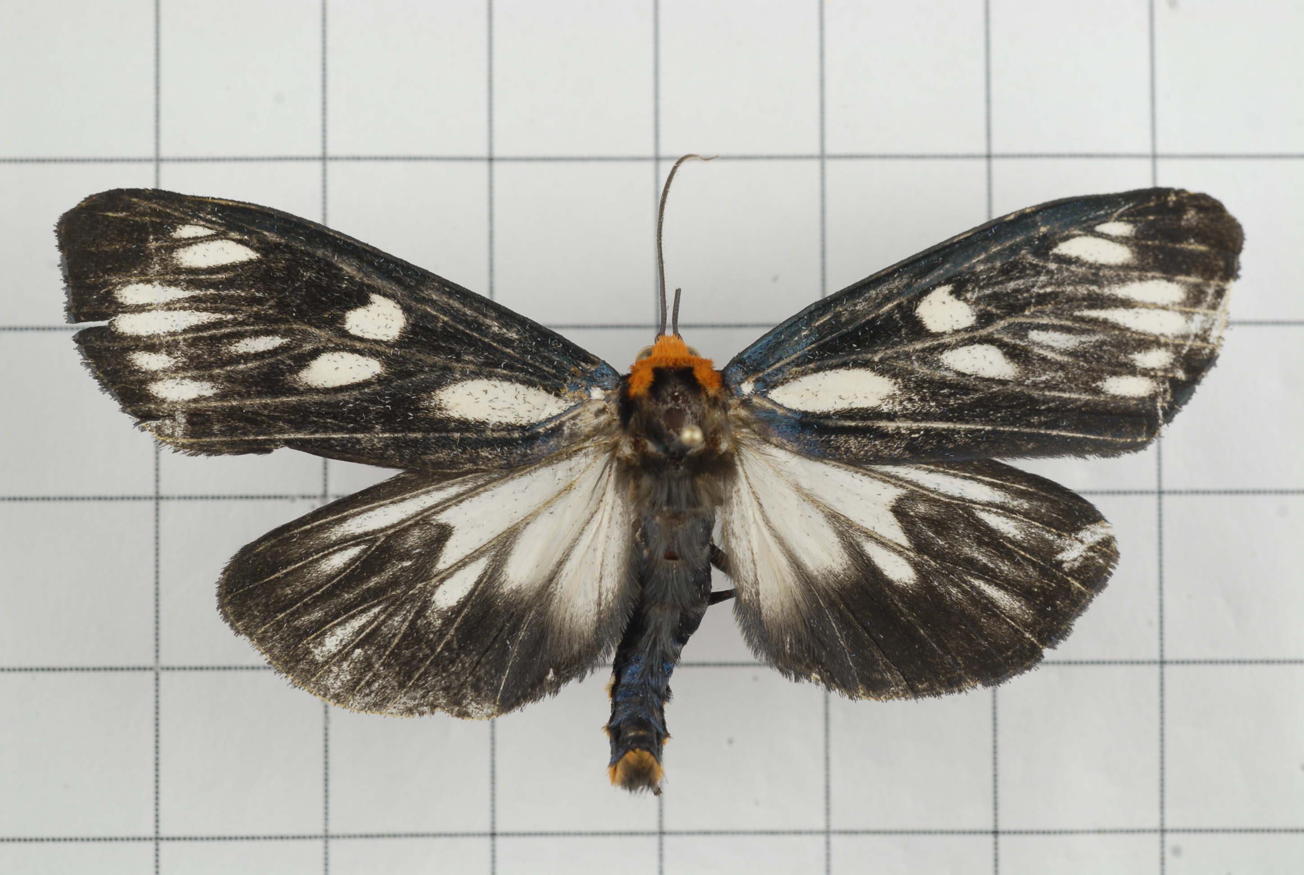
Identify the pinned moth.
Macrobrochis gigas
